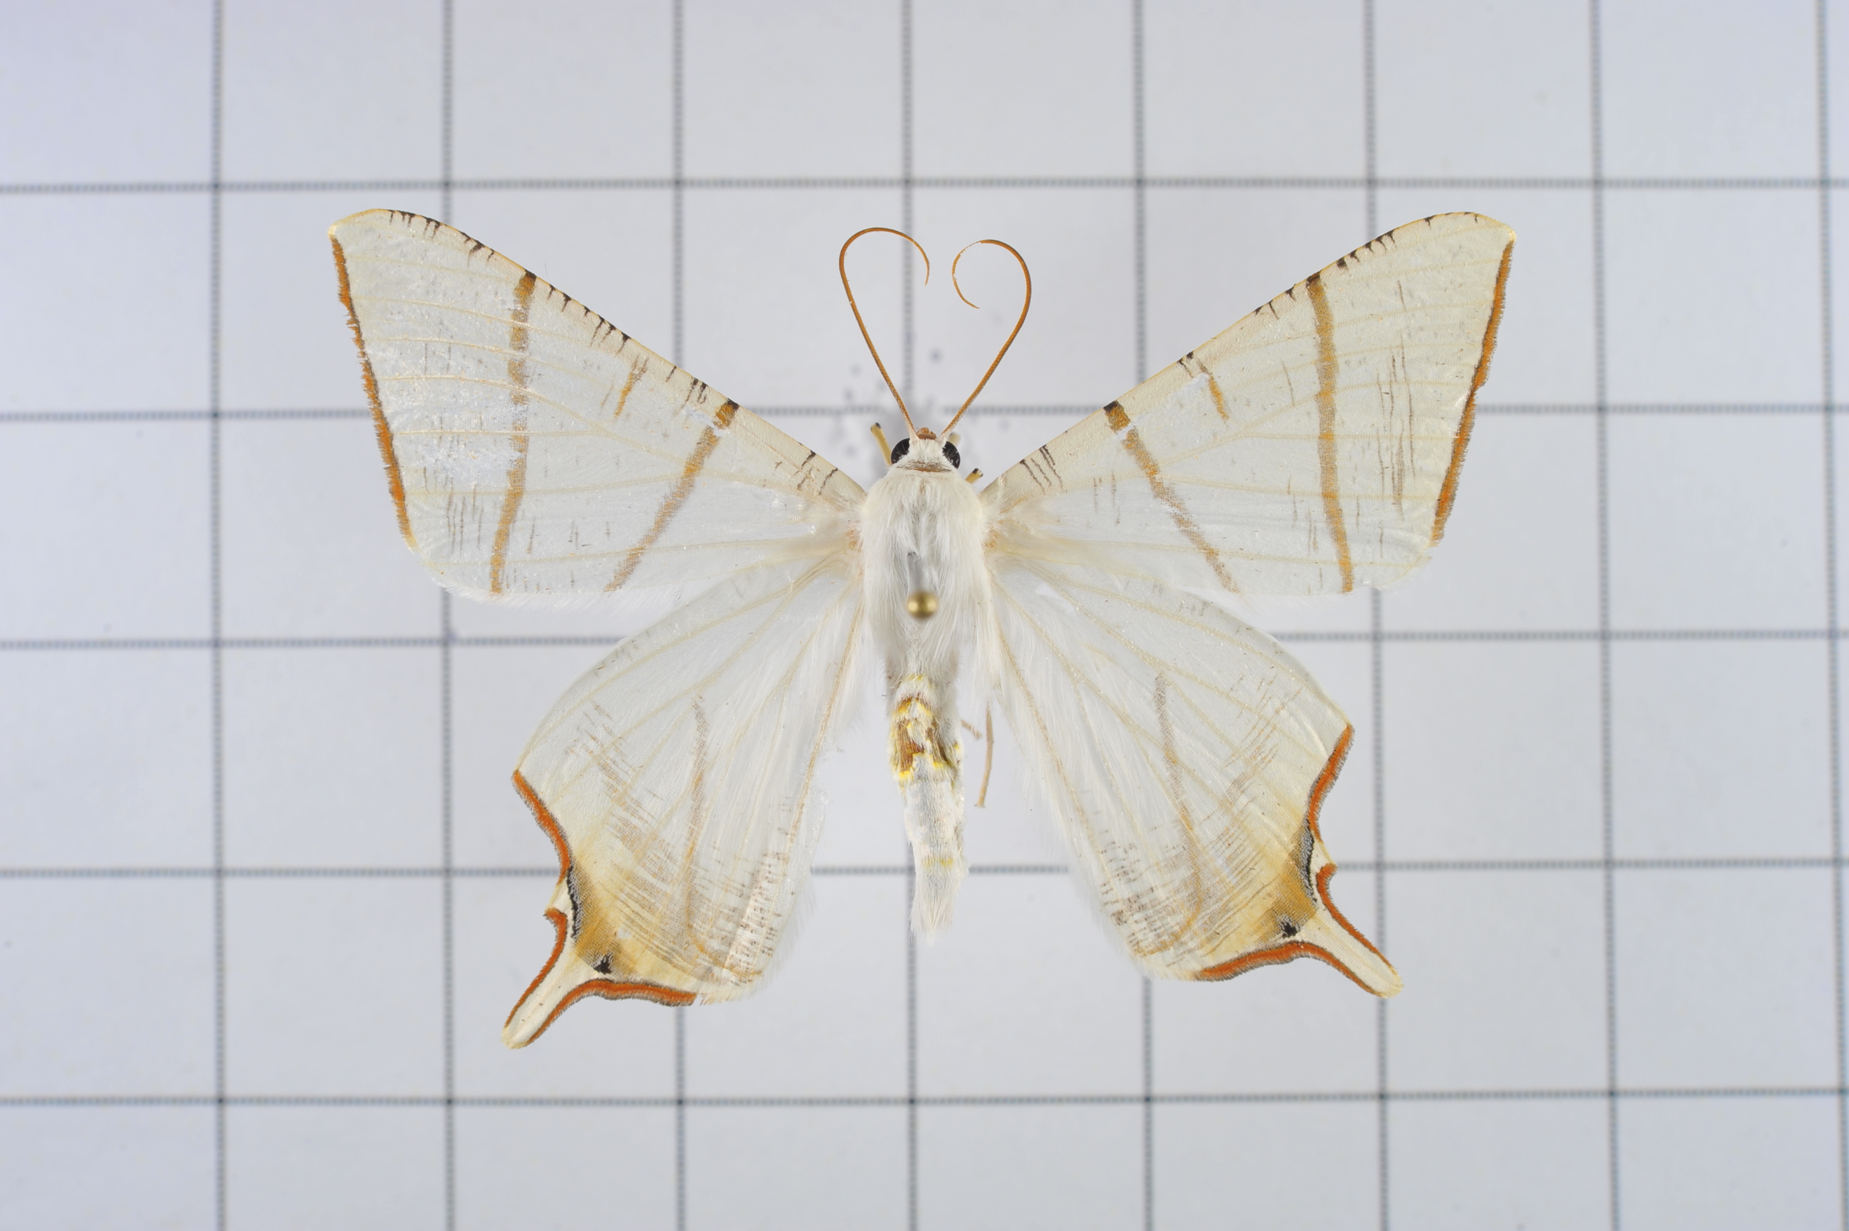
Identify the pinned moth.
Ourapteryx clara formosana
